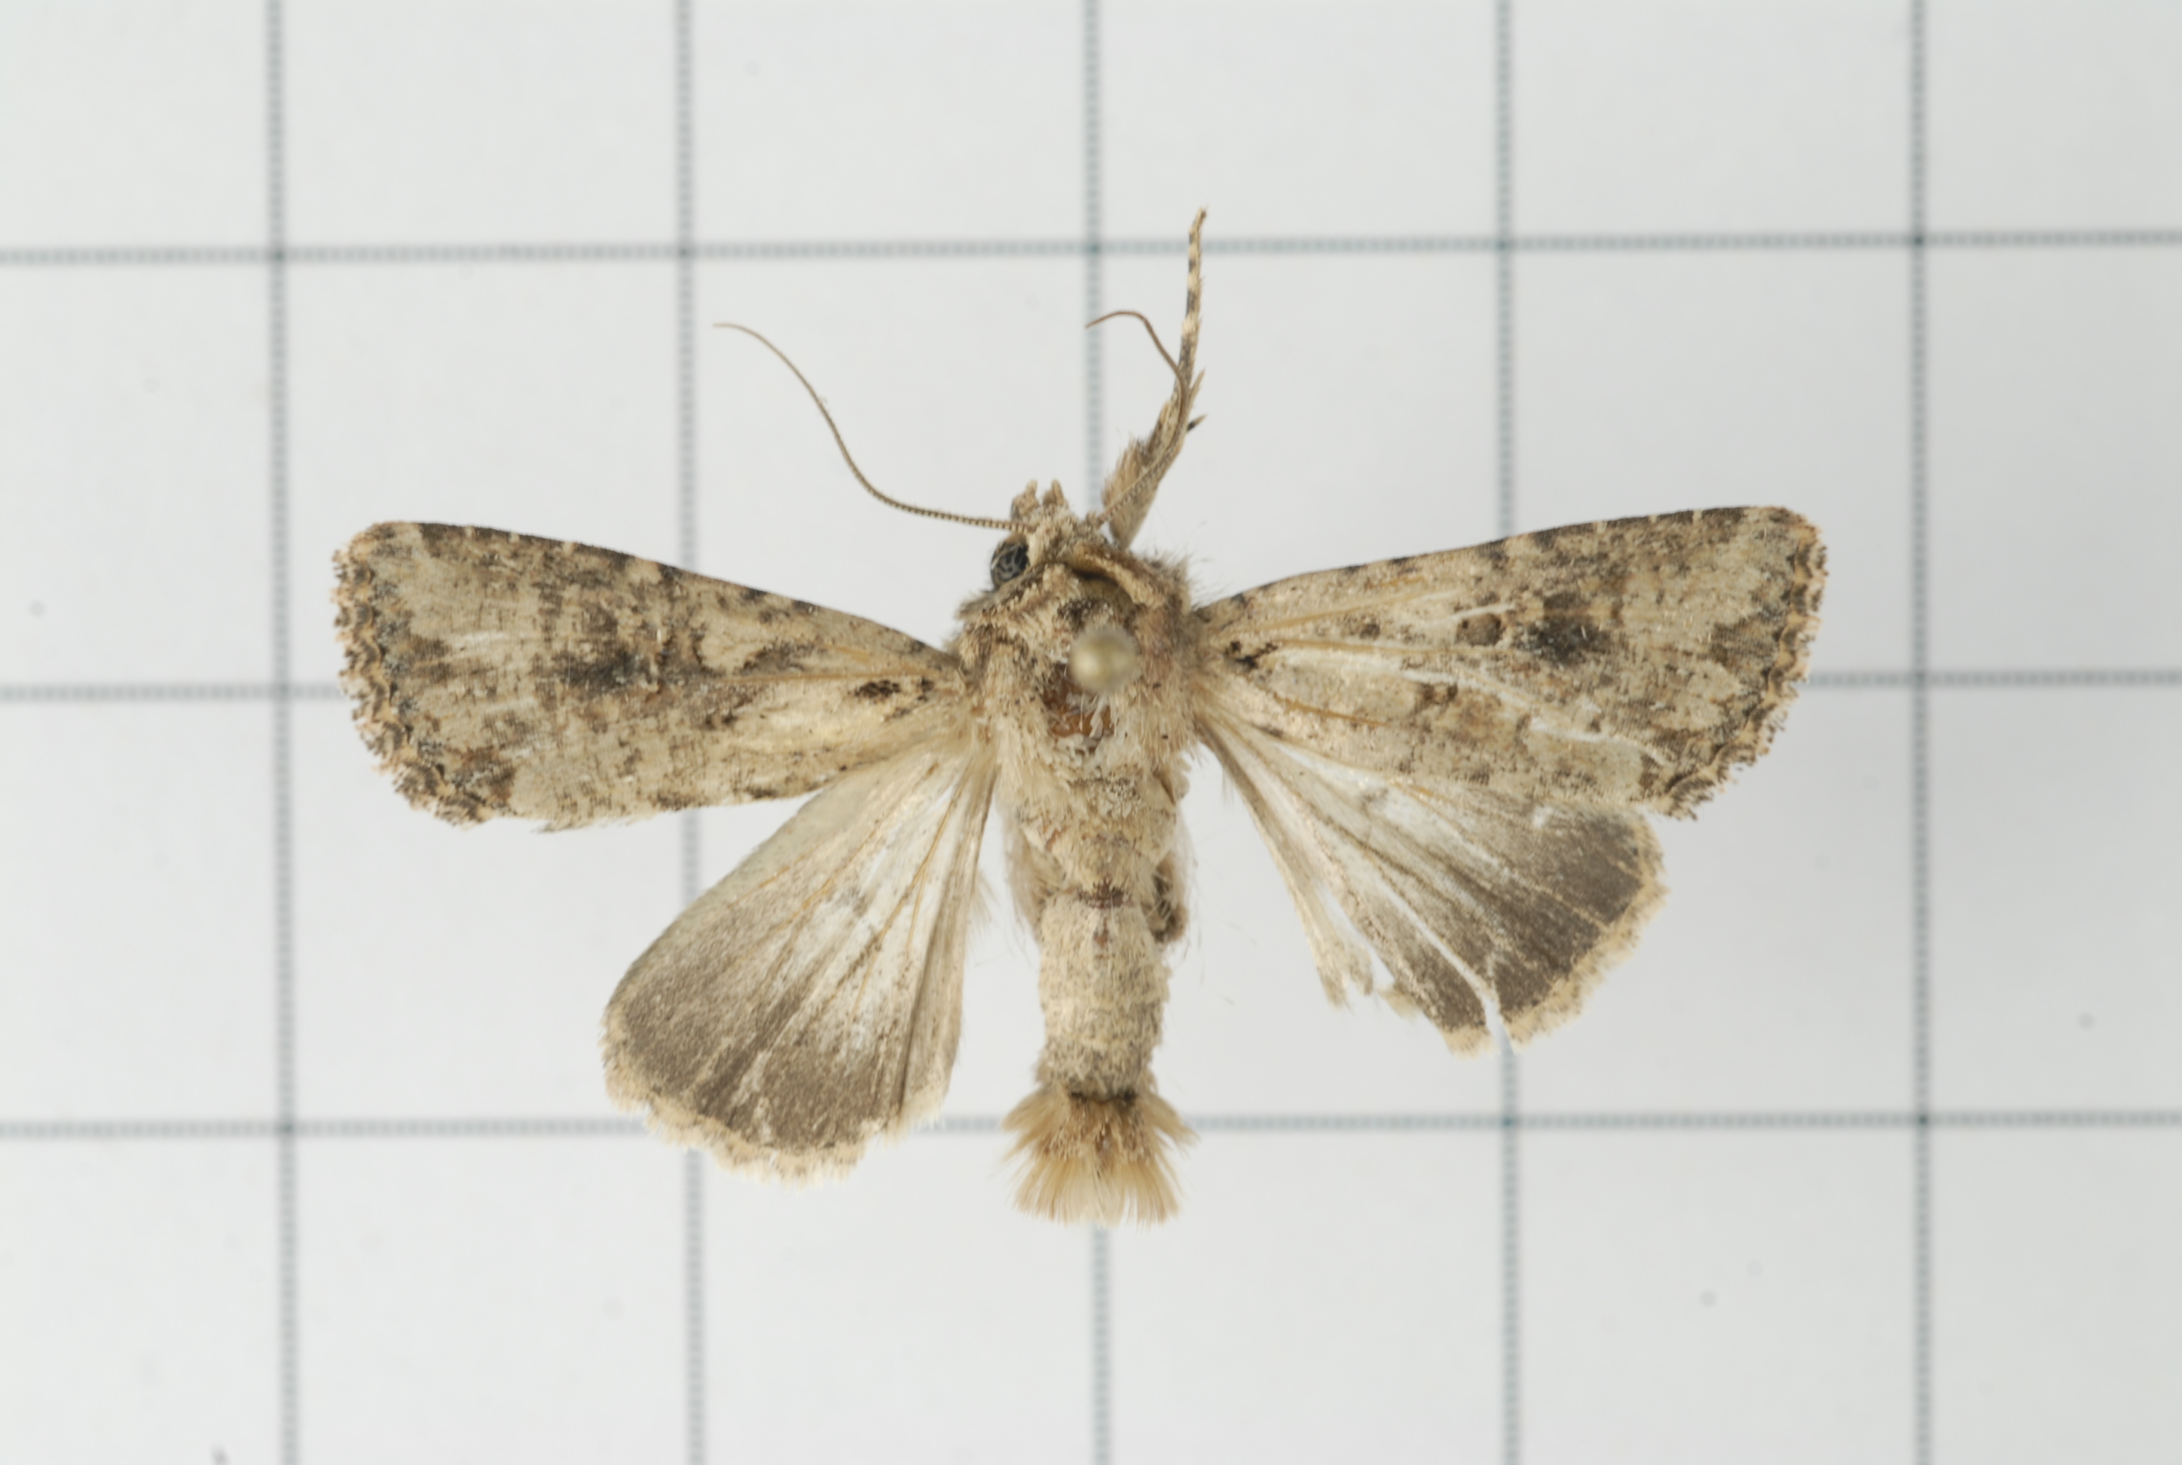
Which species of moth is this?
Mythimna plantei
